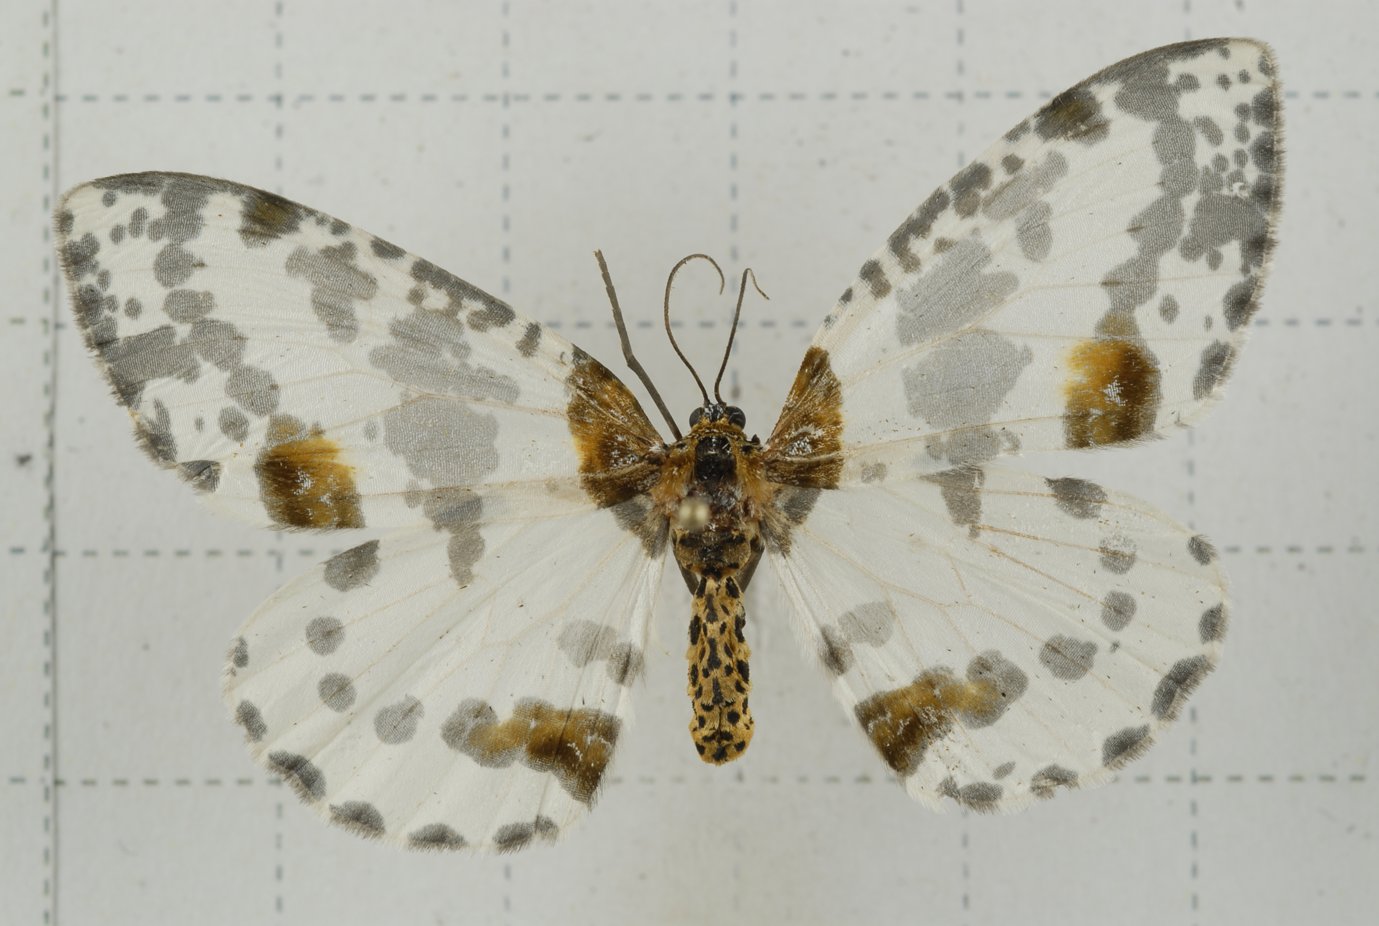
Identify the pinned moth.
Abraxas adilluminata
